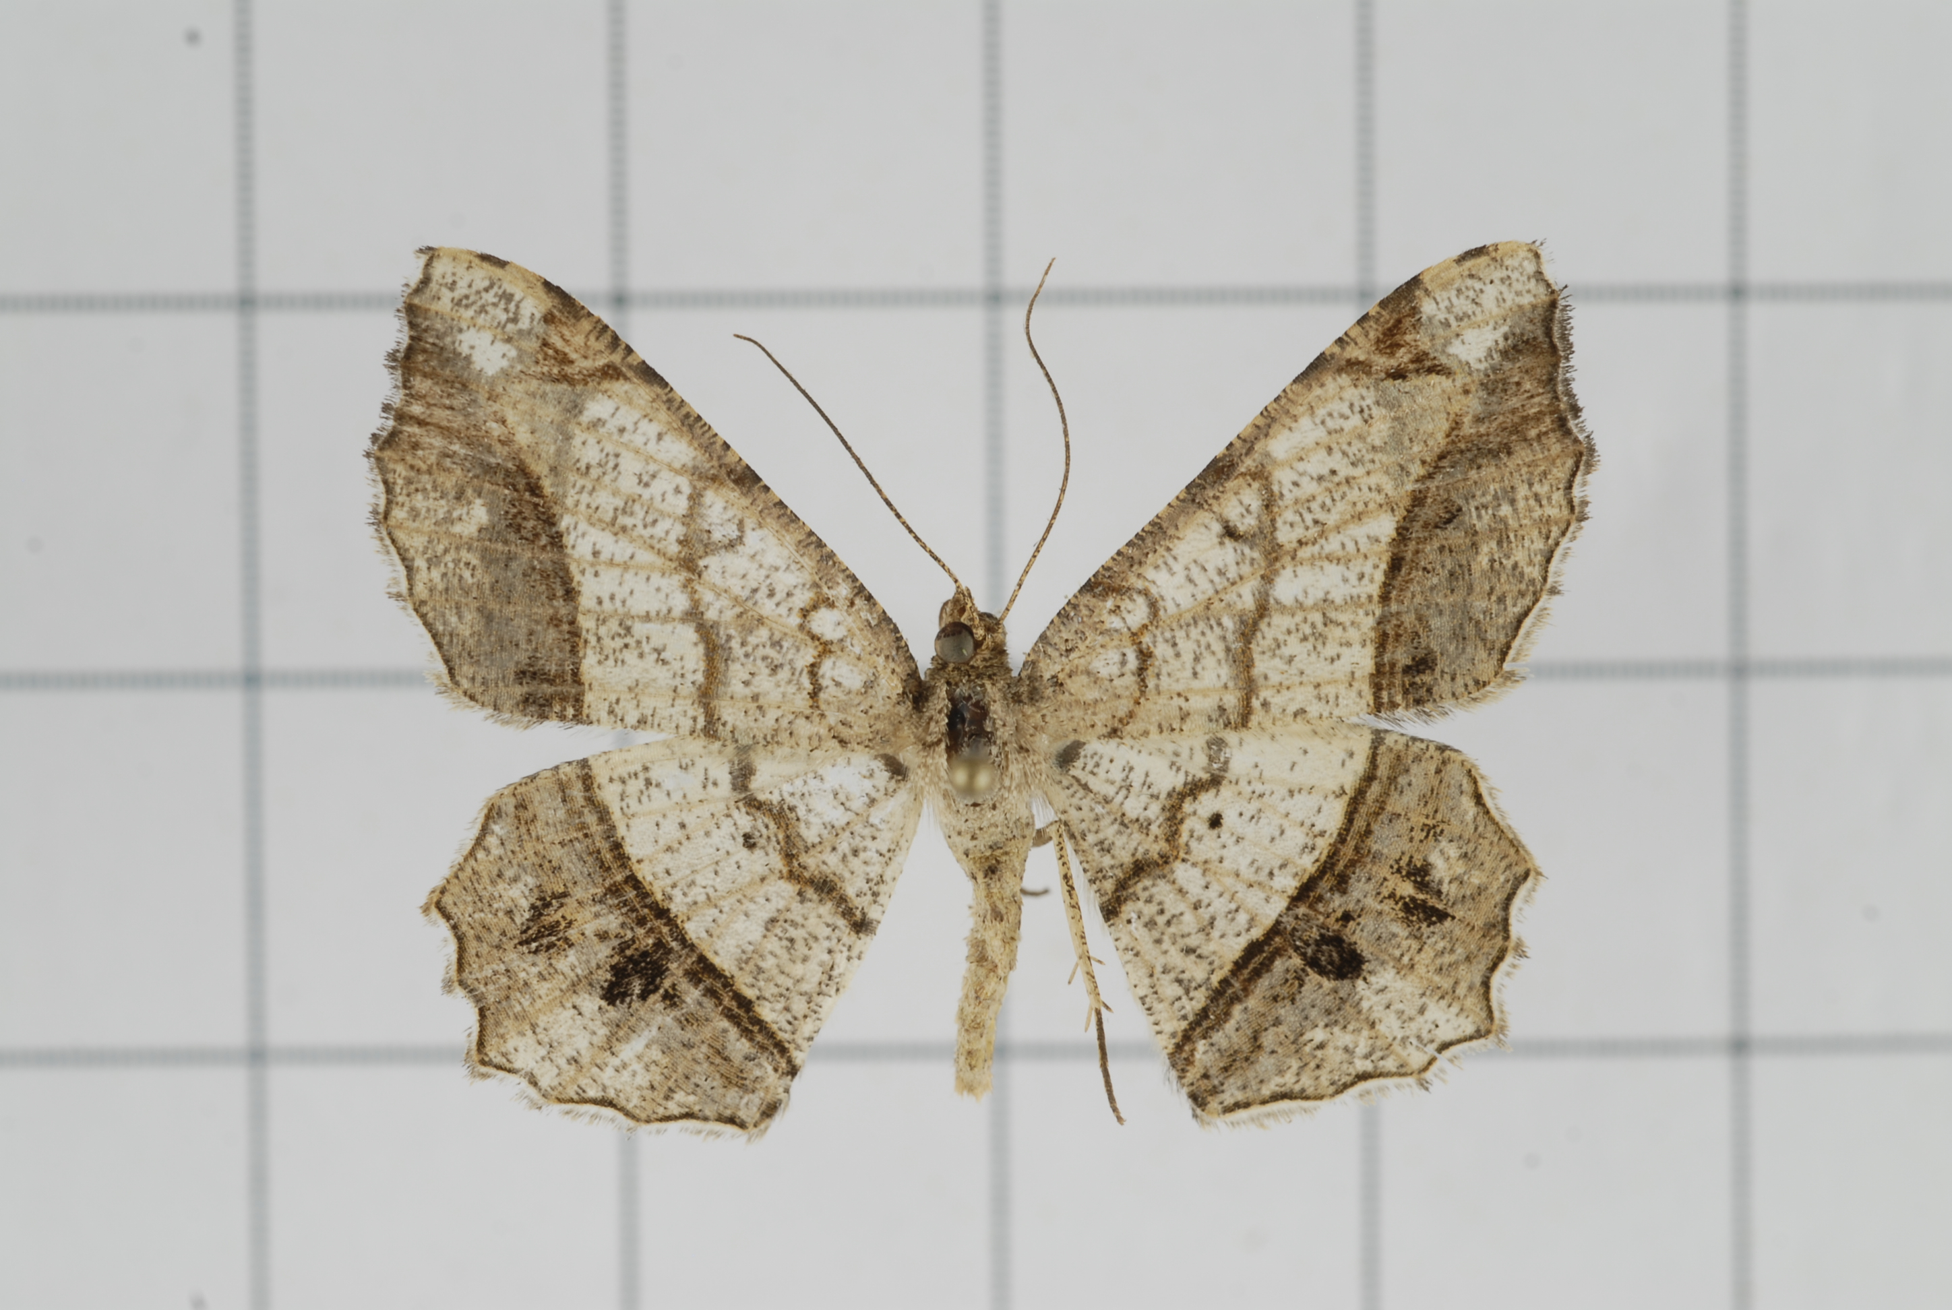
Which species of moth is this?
Chiasmia intermediaria
